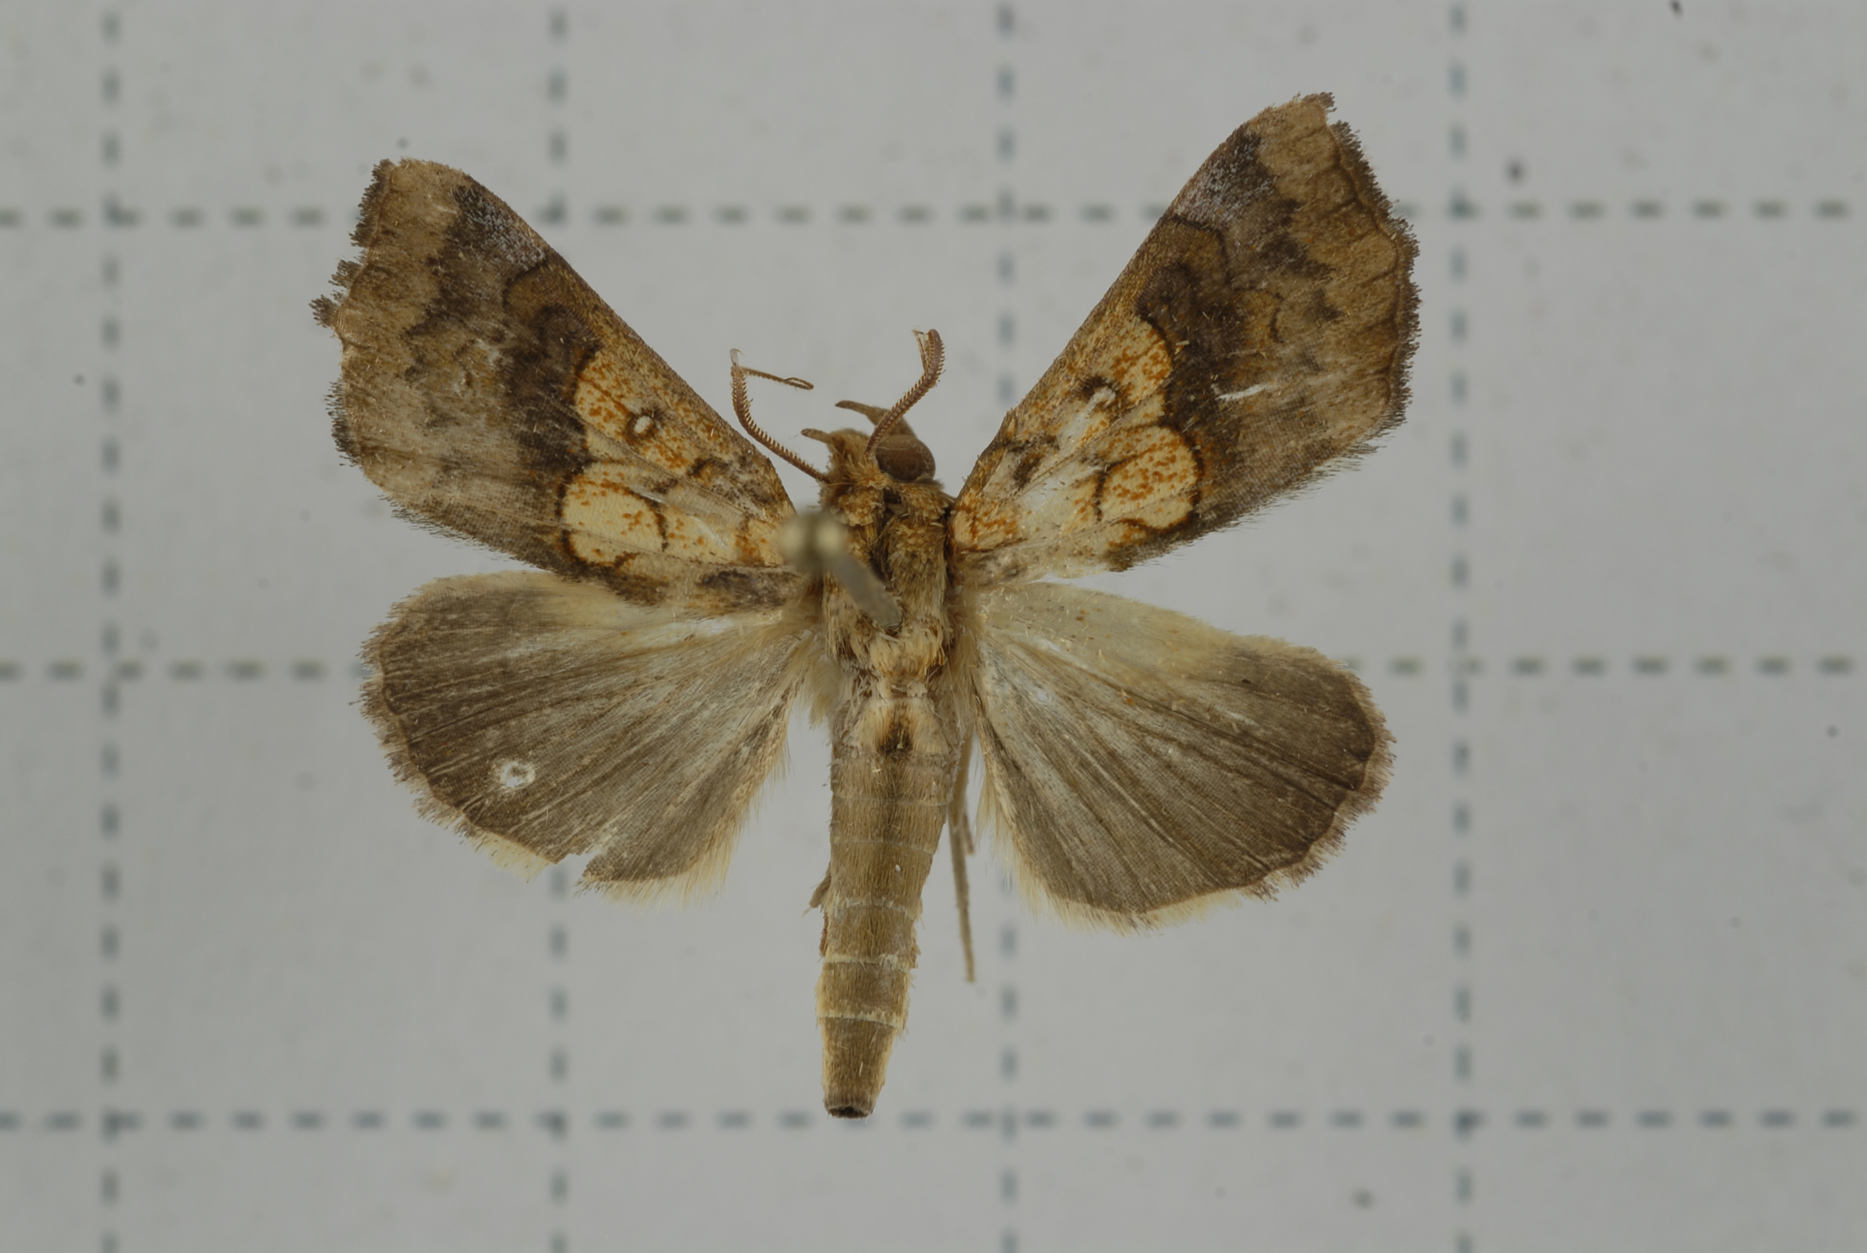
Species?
Cosmophila flava
